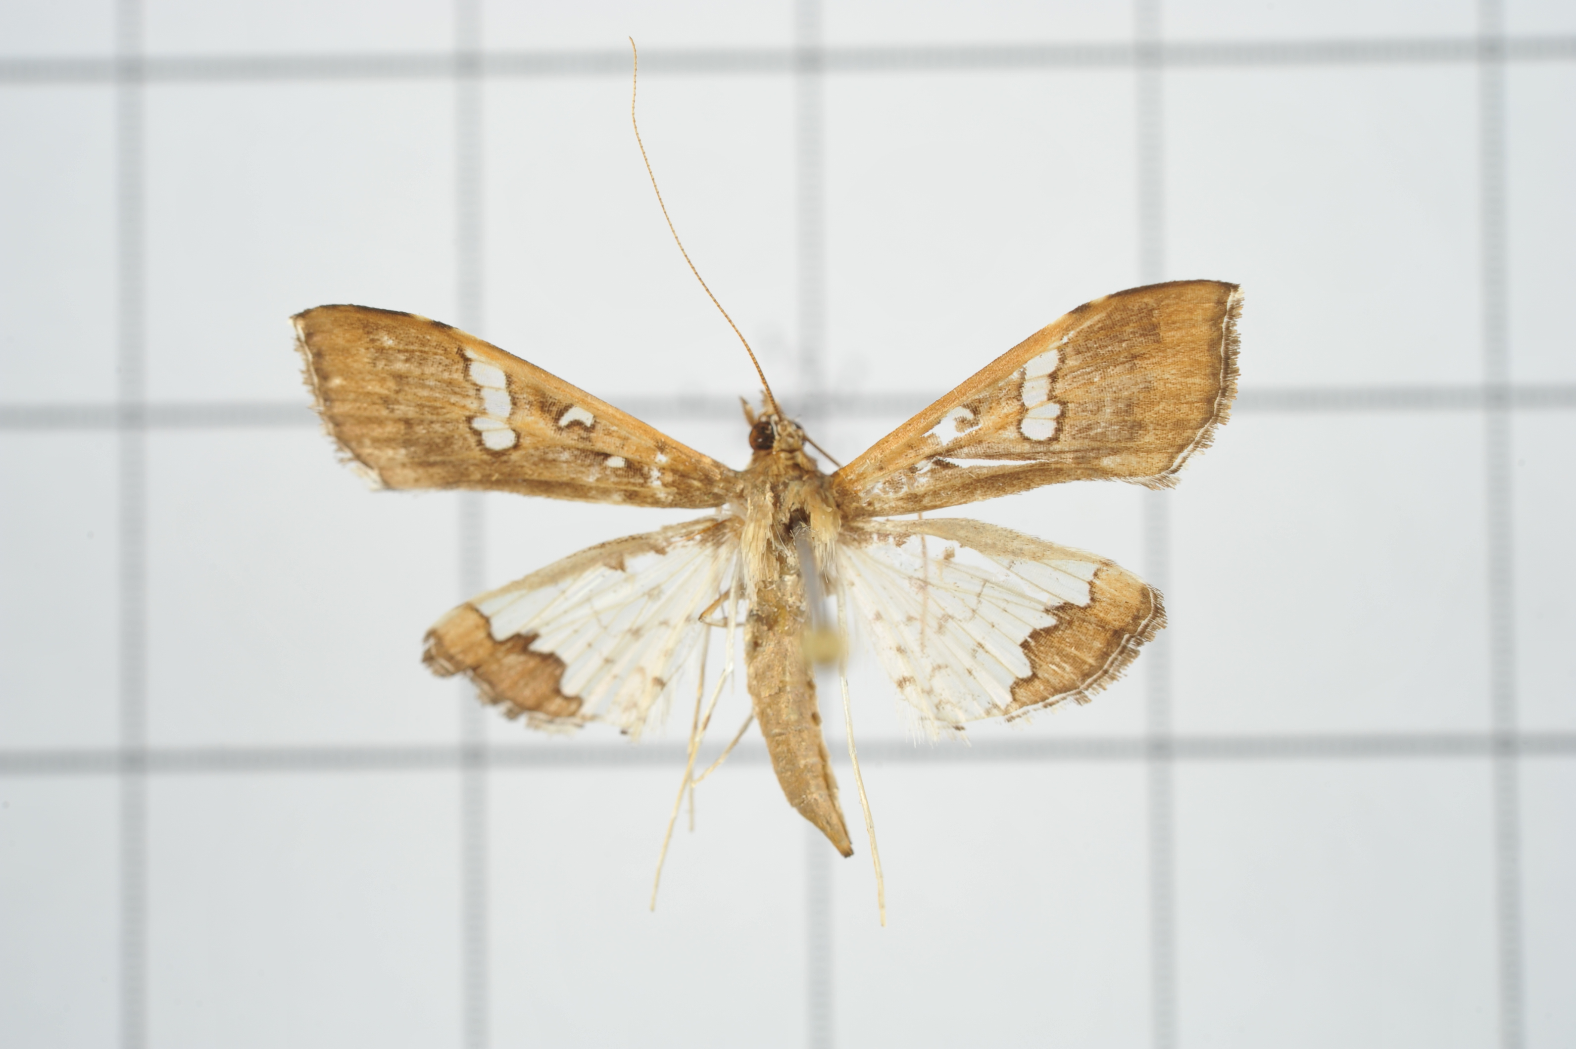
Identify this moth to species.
Maruca vitrata
